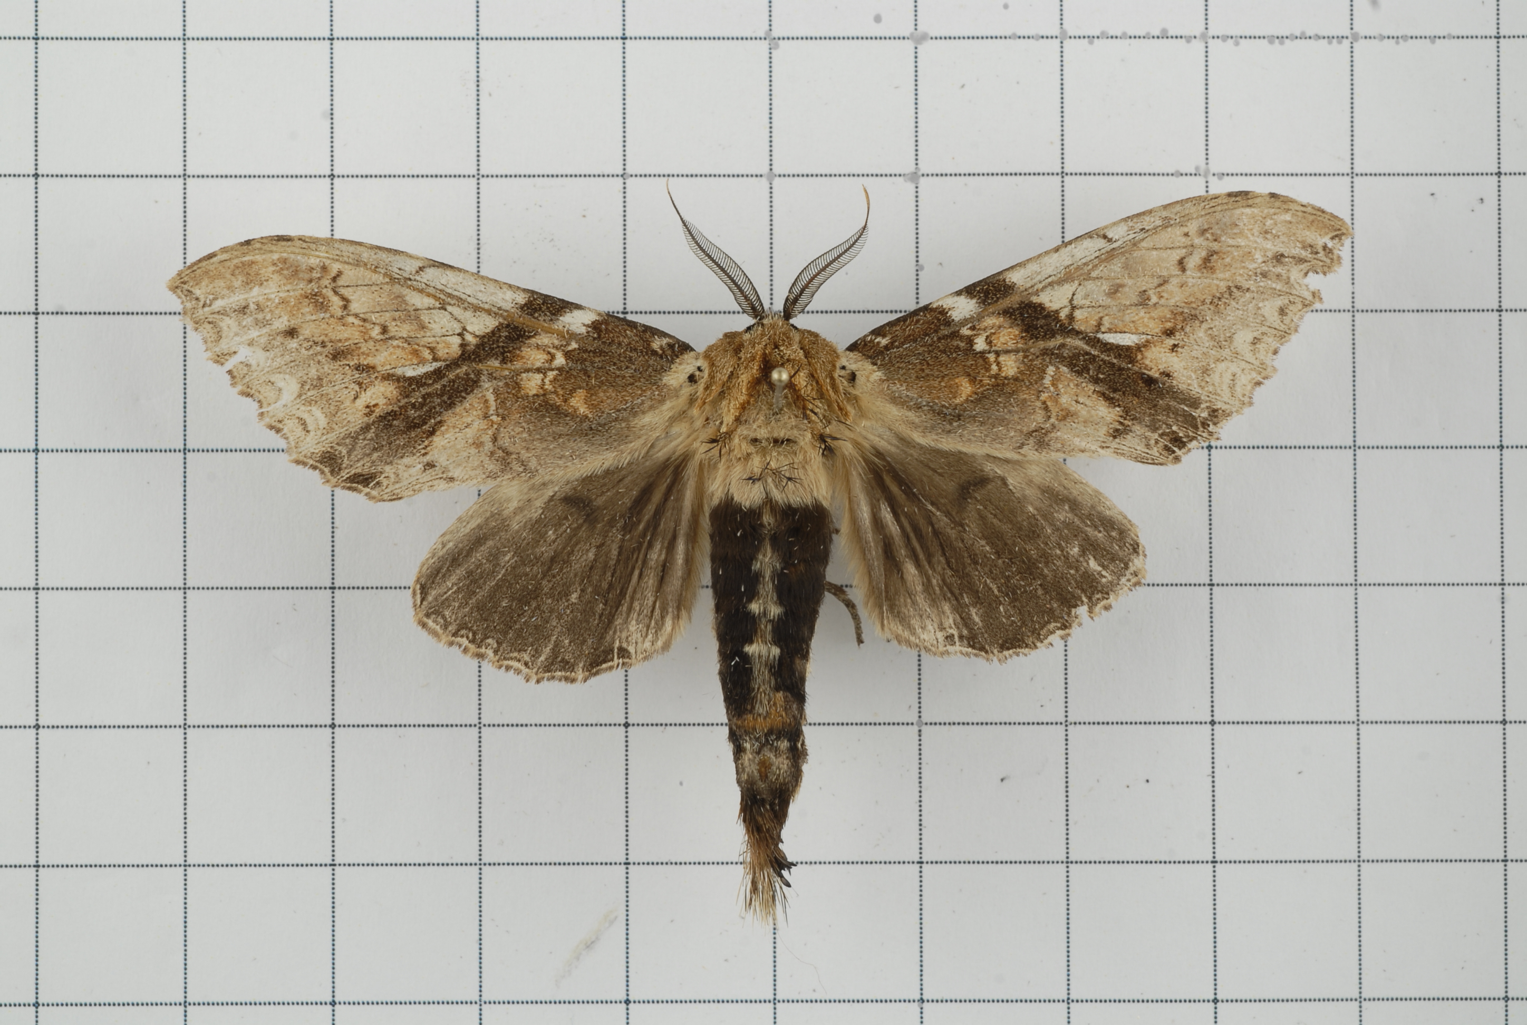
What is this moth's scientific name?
Dudusa nobilis
